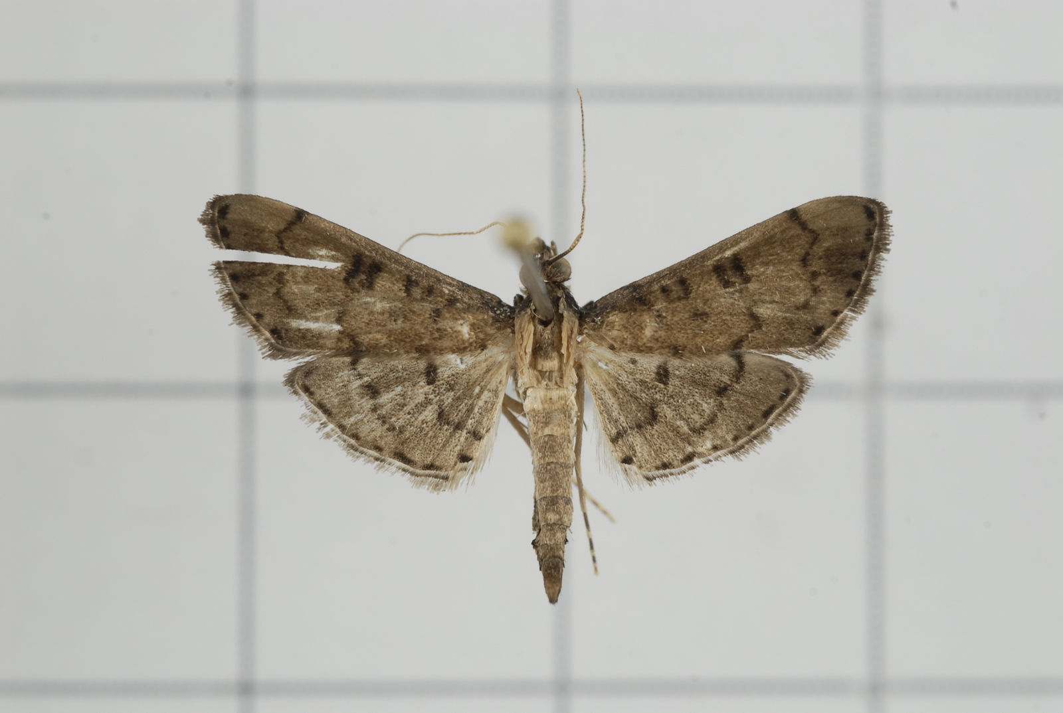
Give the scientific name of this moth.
Nacoleia charesalis
